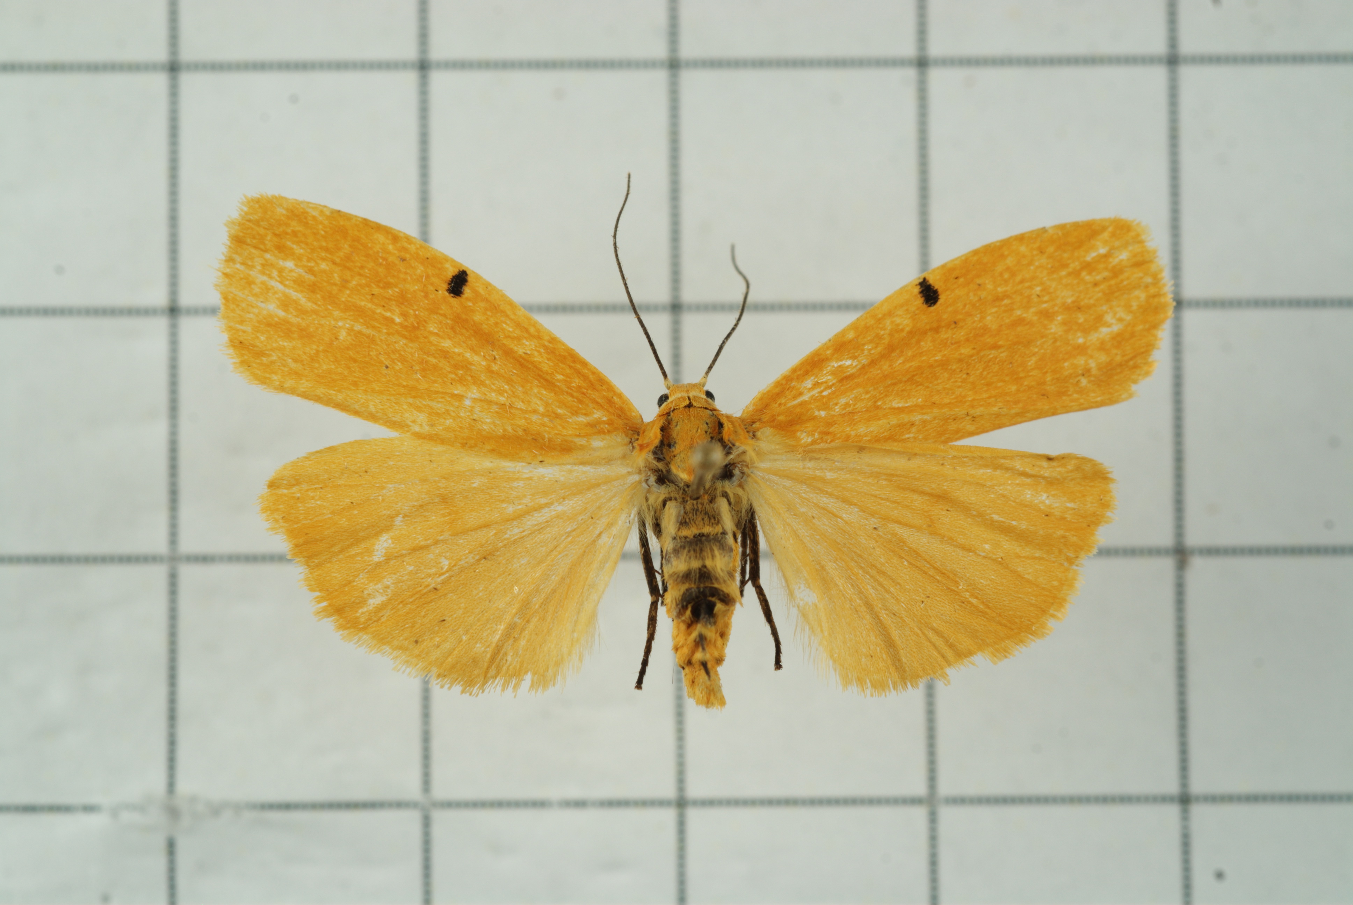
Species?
Manulea hokopo
